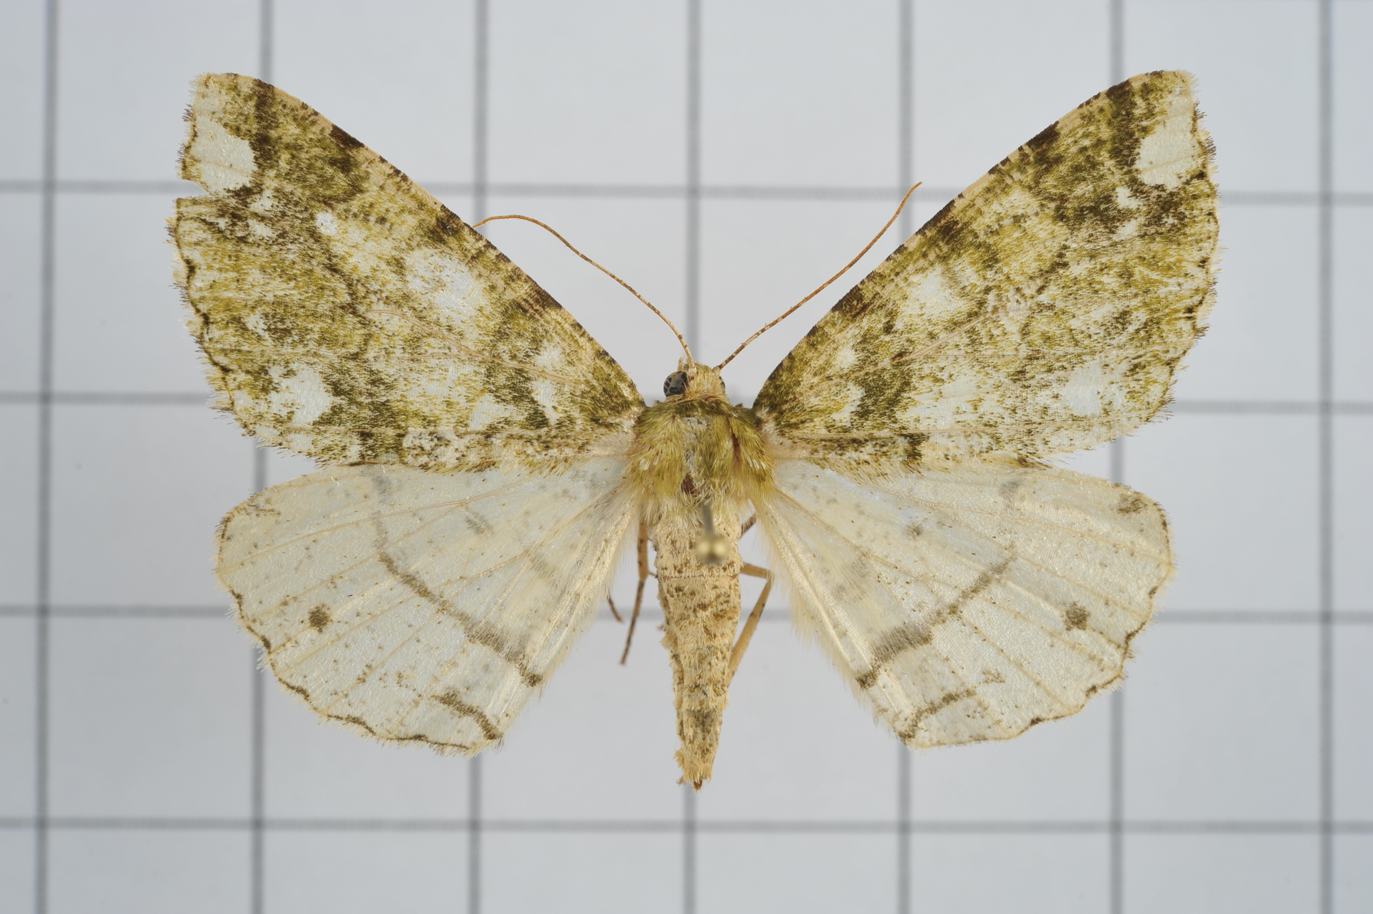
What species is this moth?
Arichanna albomacularia
